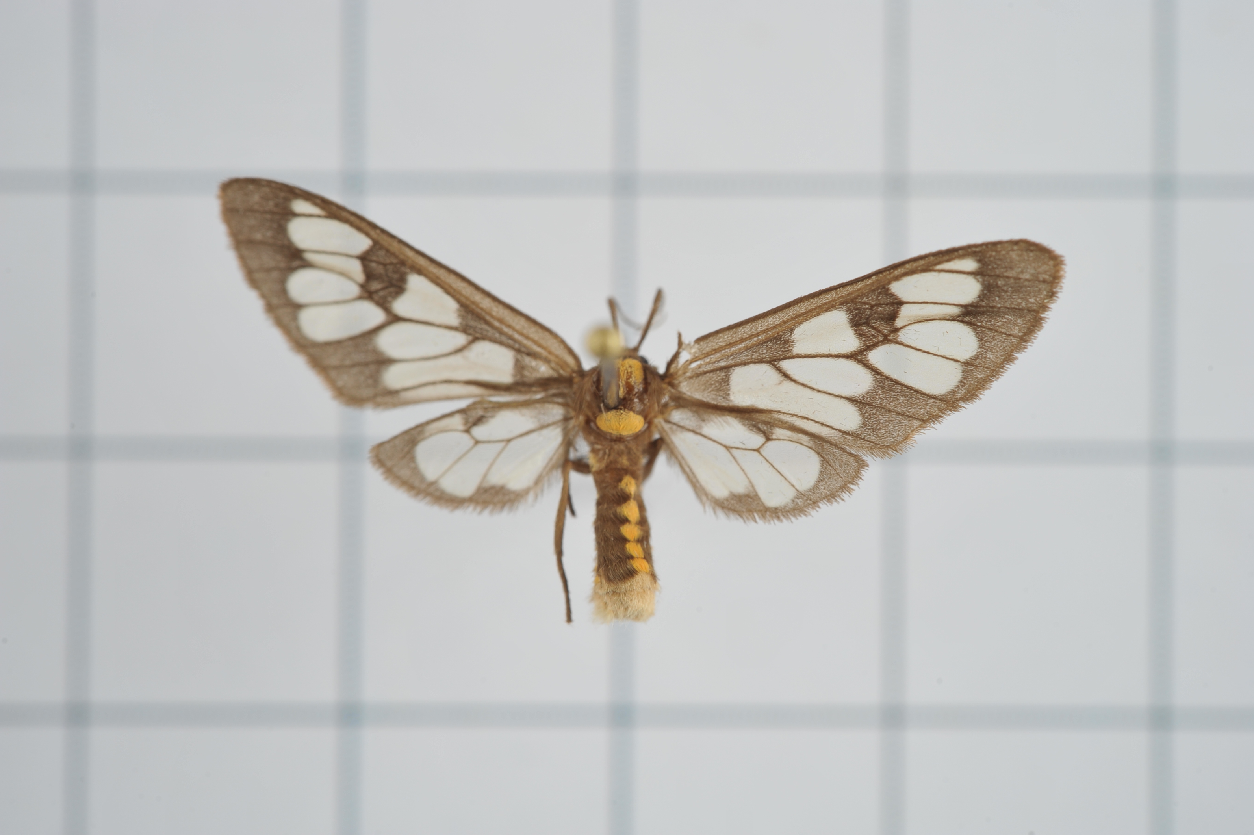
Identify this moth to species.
Eressa confinis finitima
